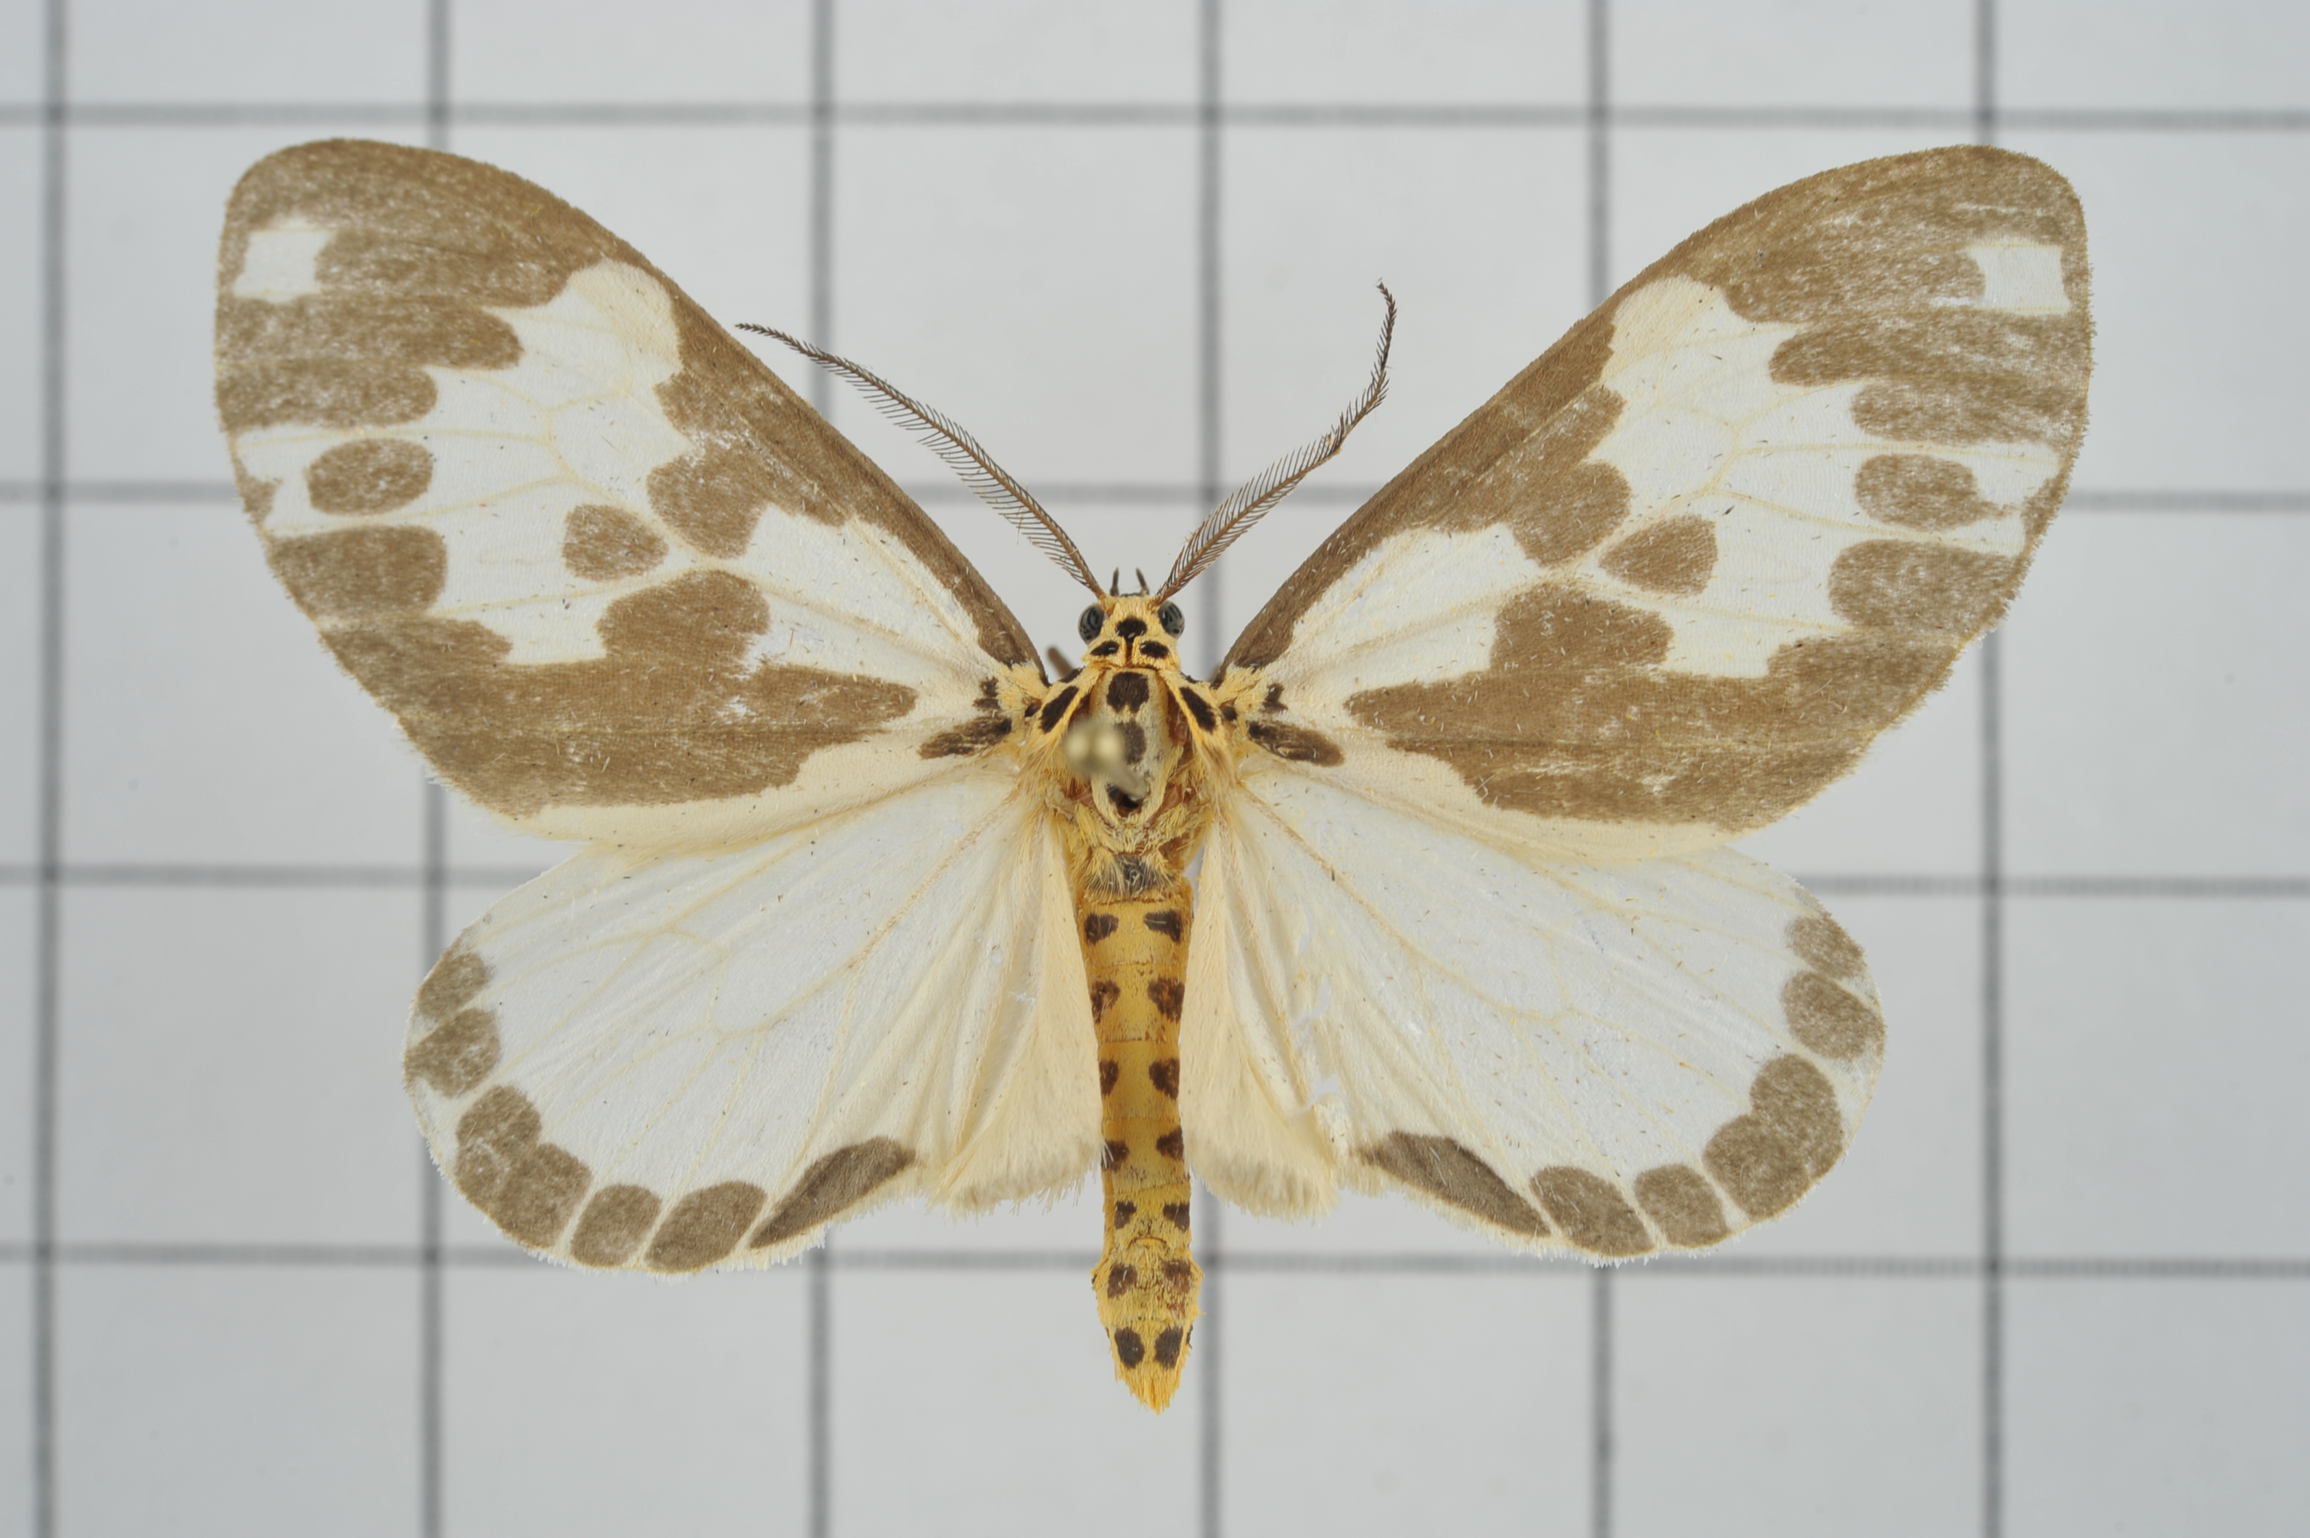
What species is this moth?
Nyctemera carissima formosana
